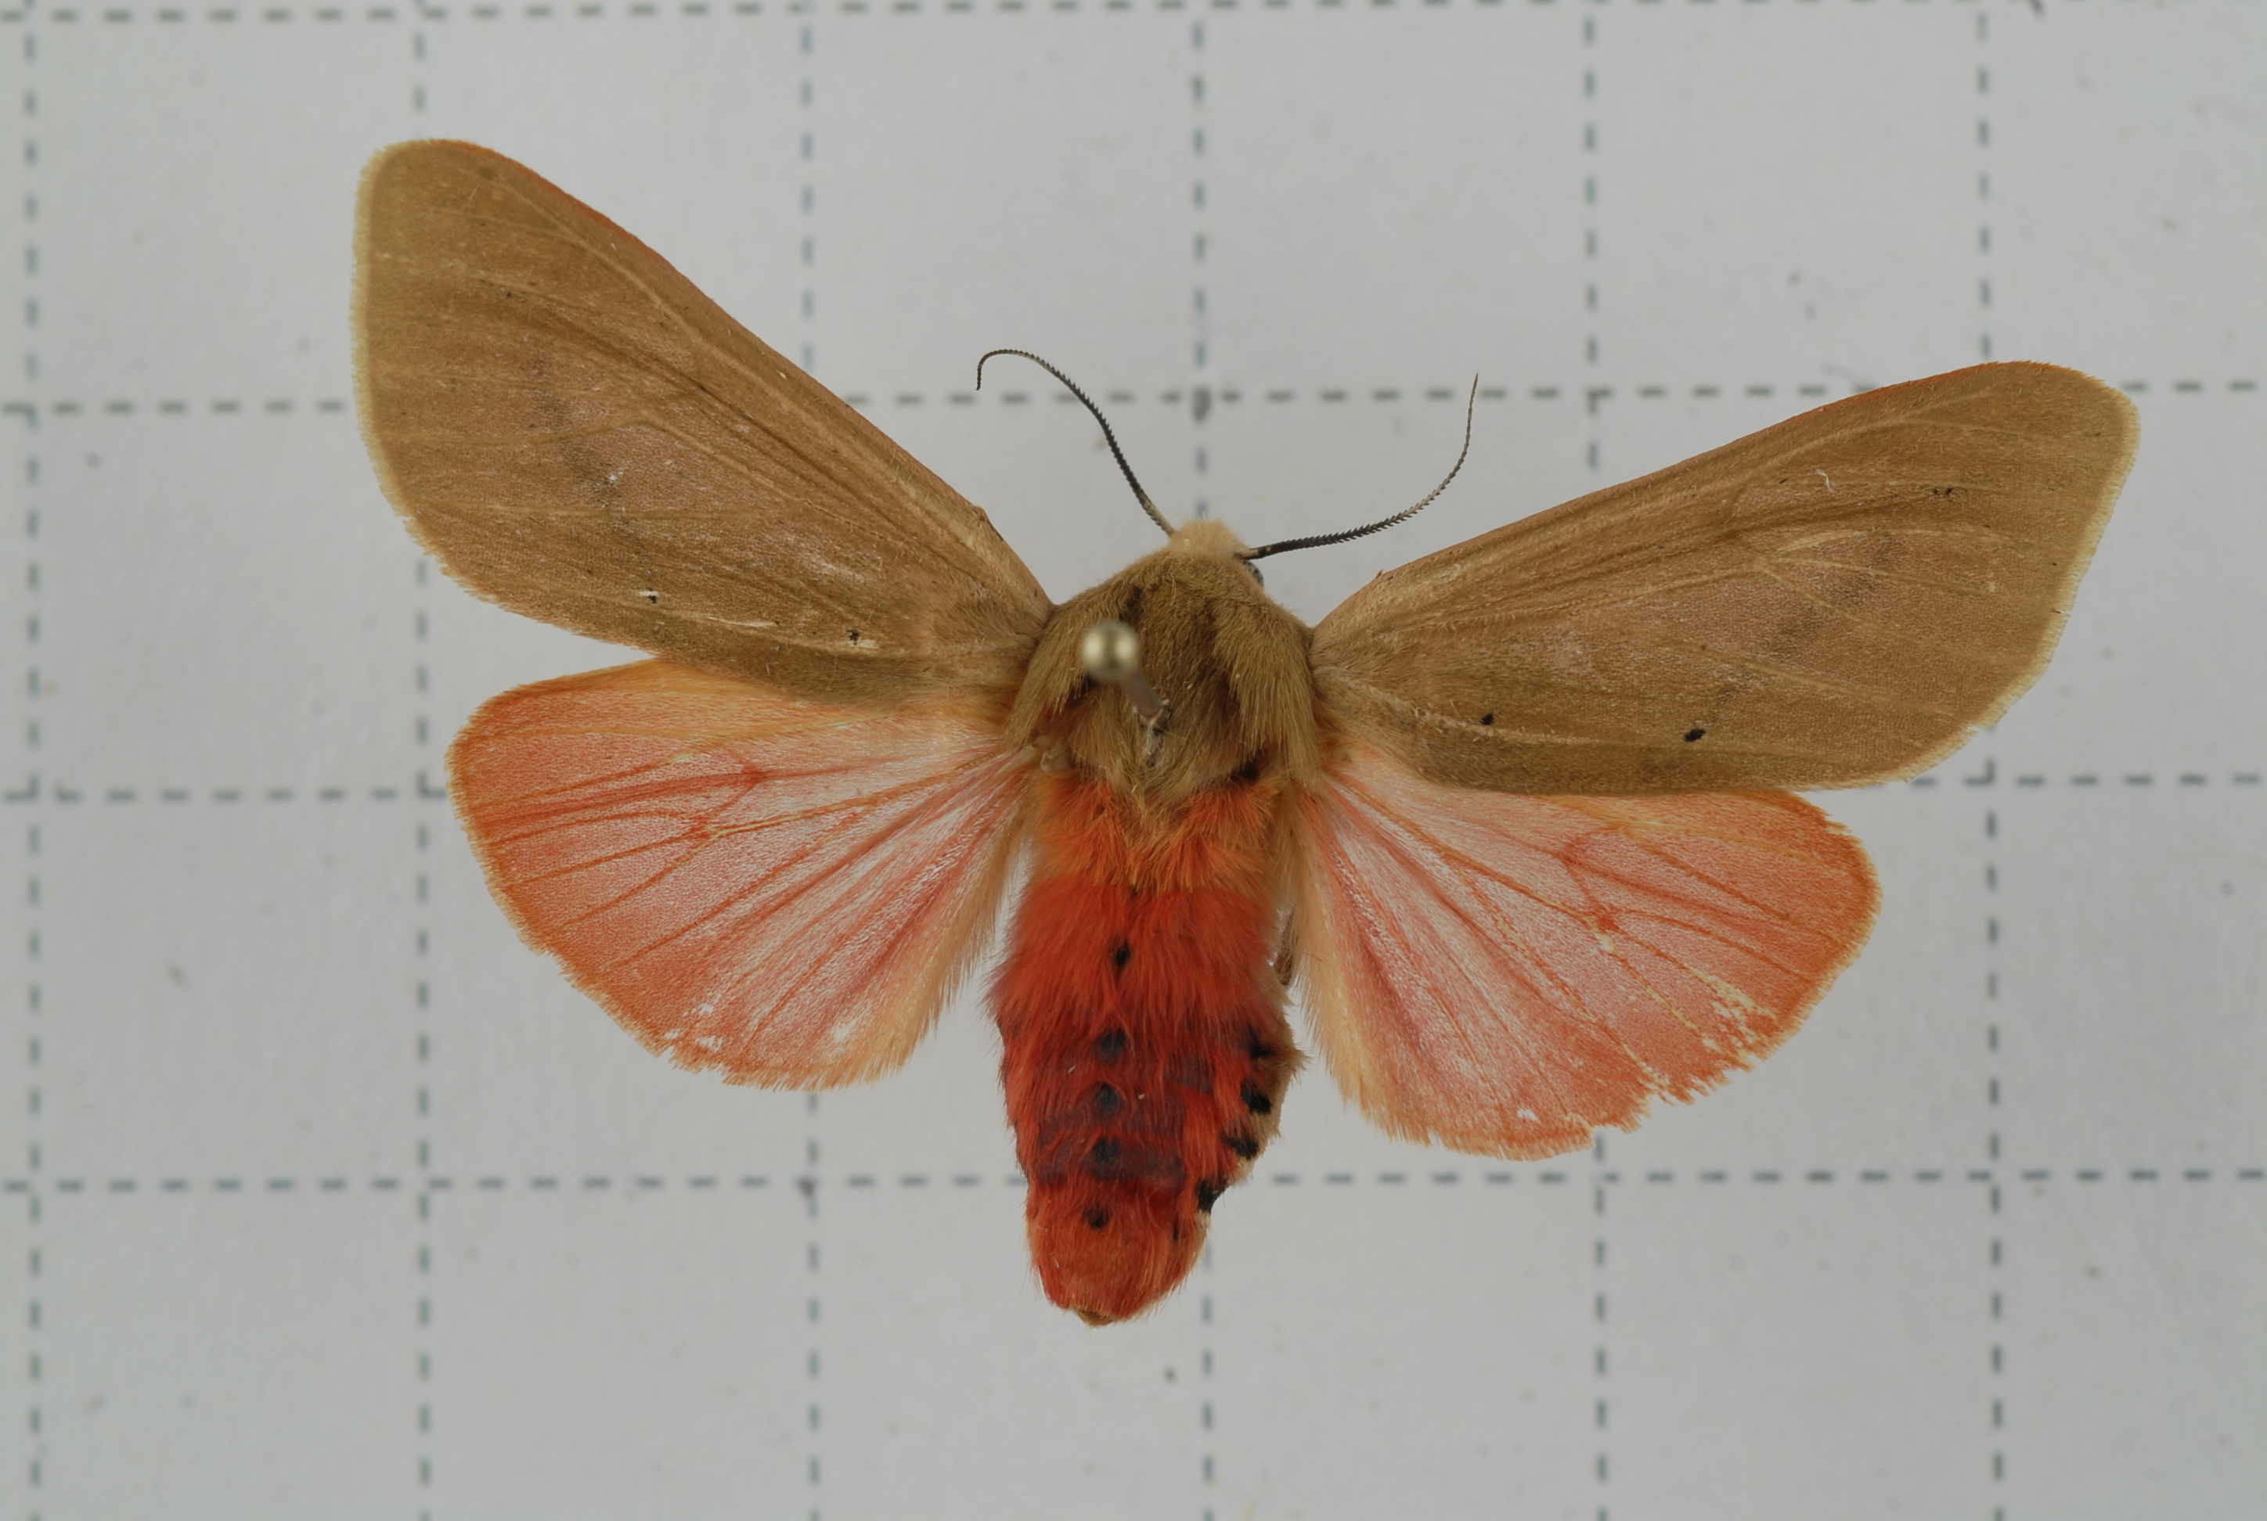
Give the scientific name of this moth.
Spilarctia wilemani
